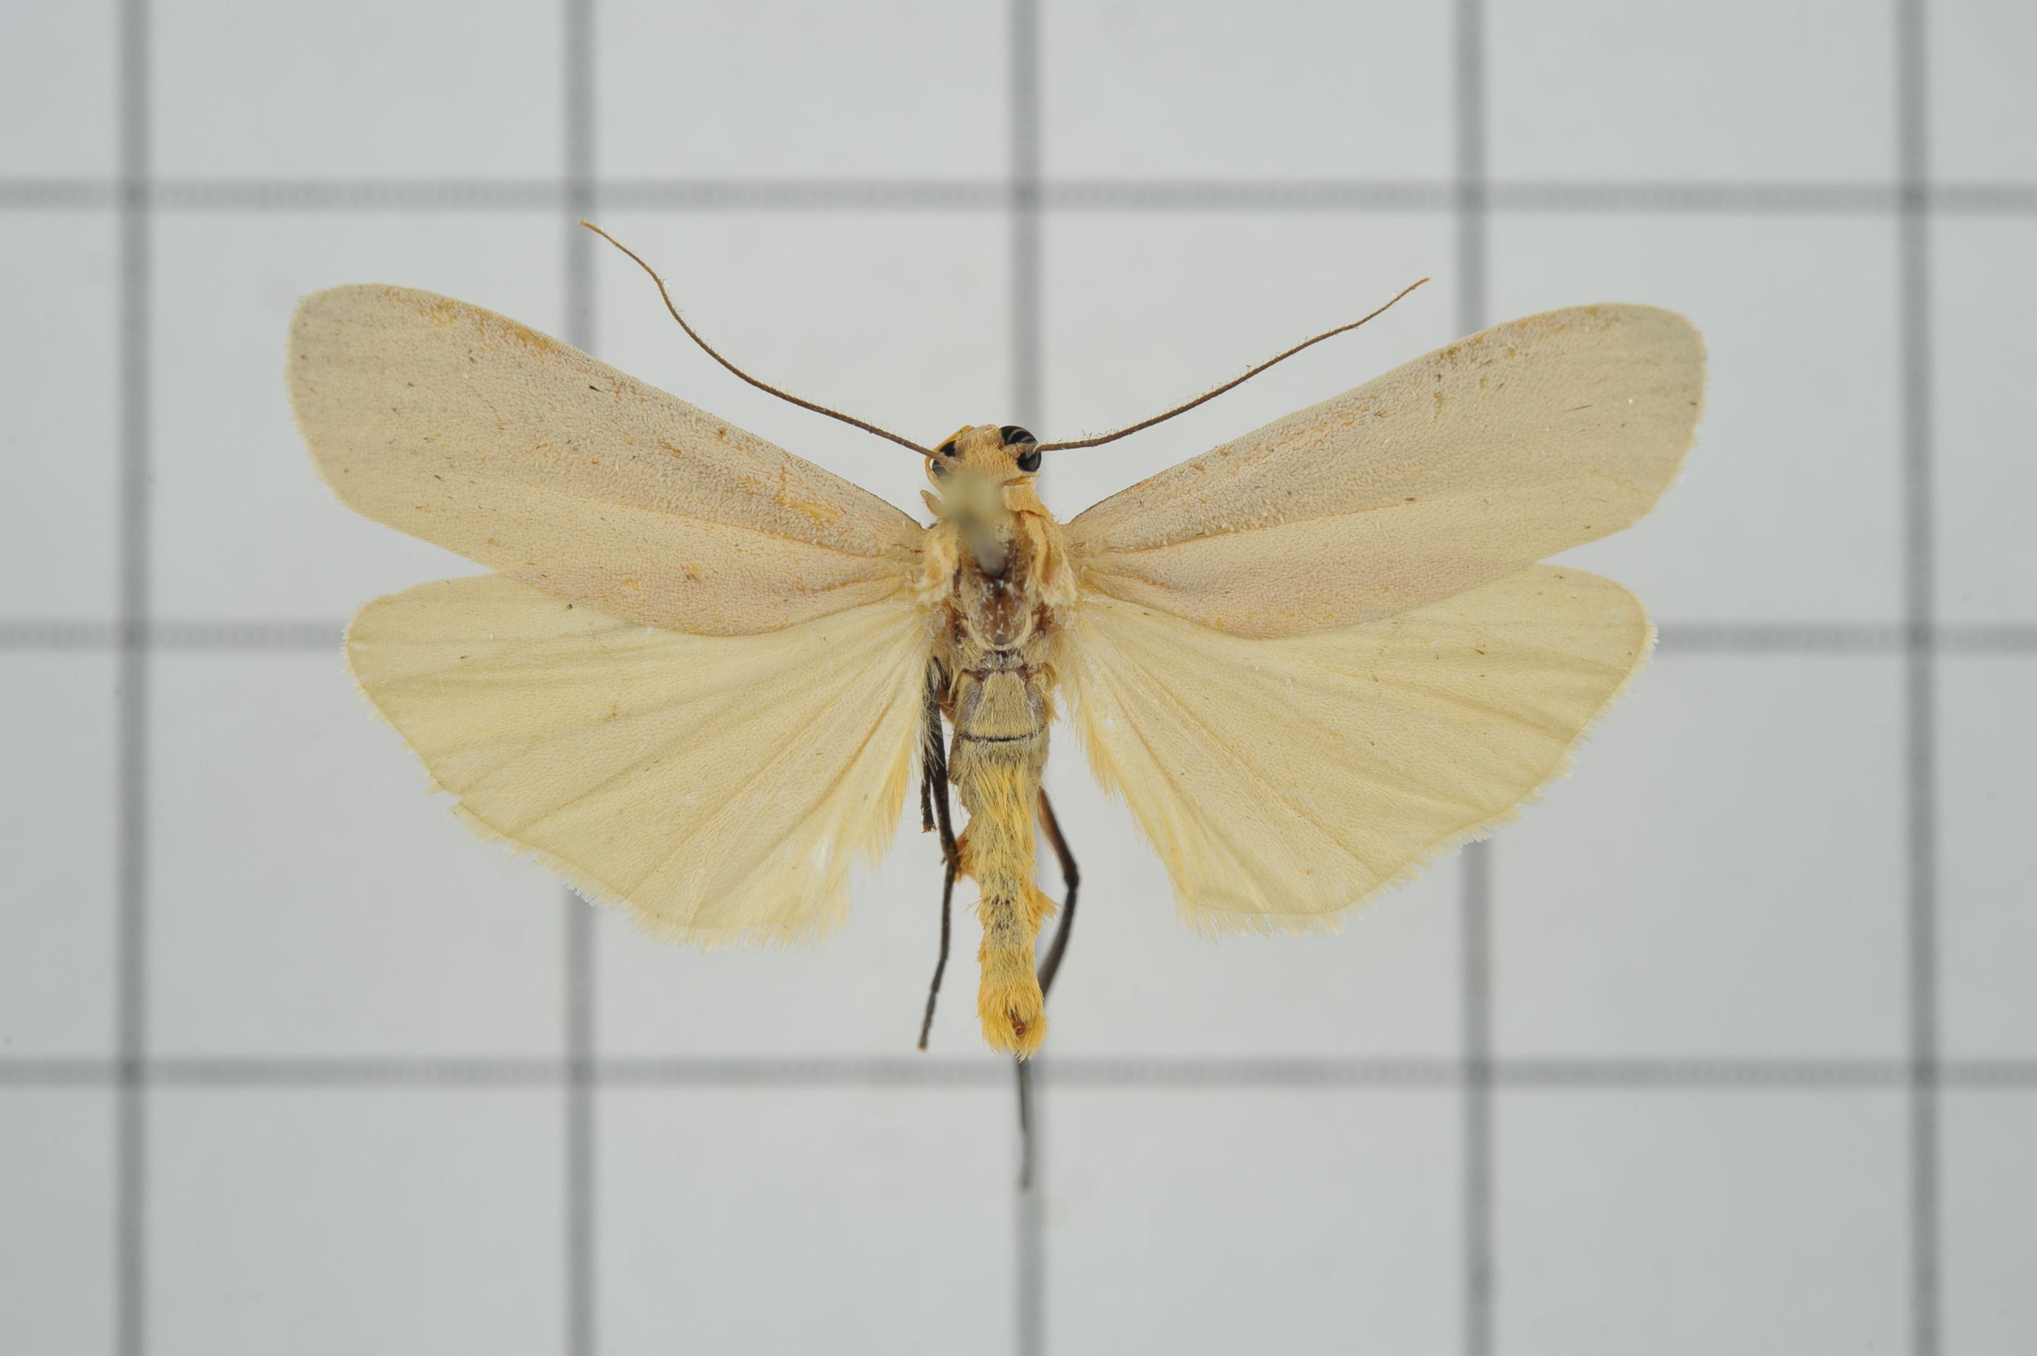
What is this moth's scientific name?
Eilema ranrunensis
